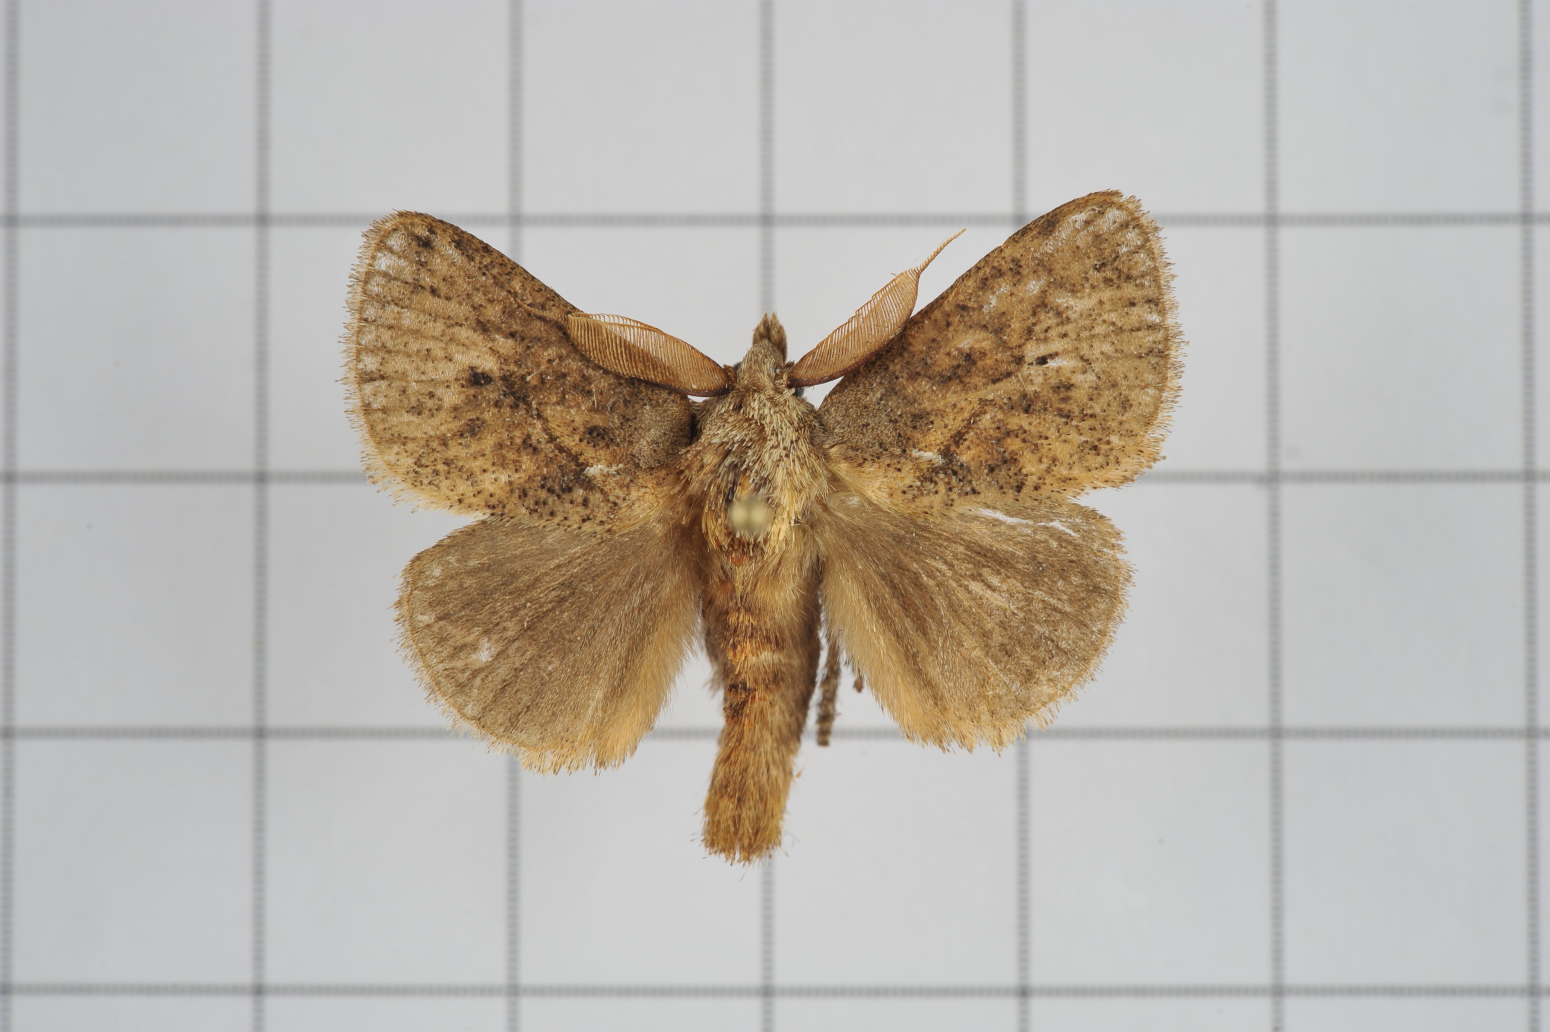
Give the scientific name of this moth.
Susica sinensis
